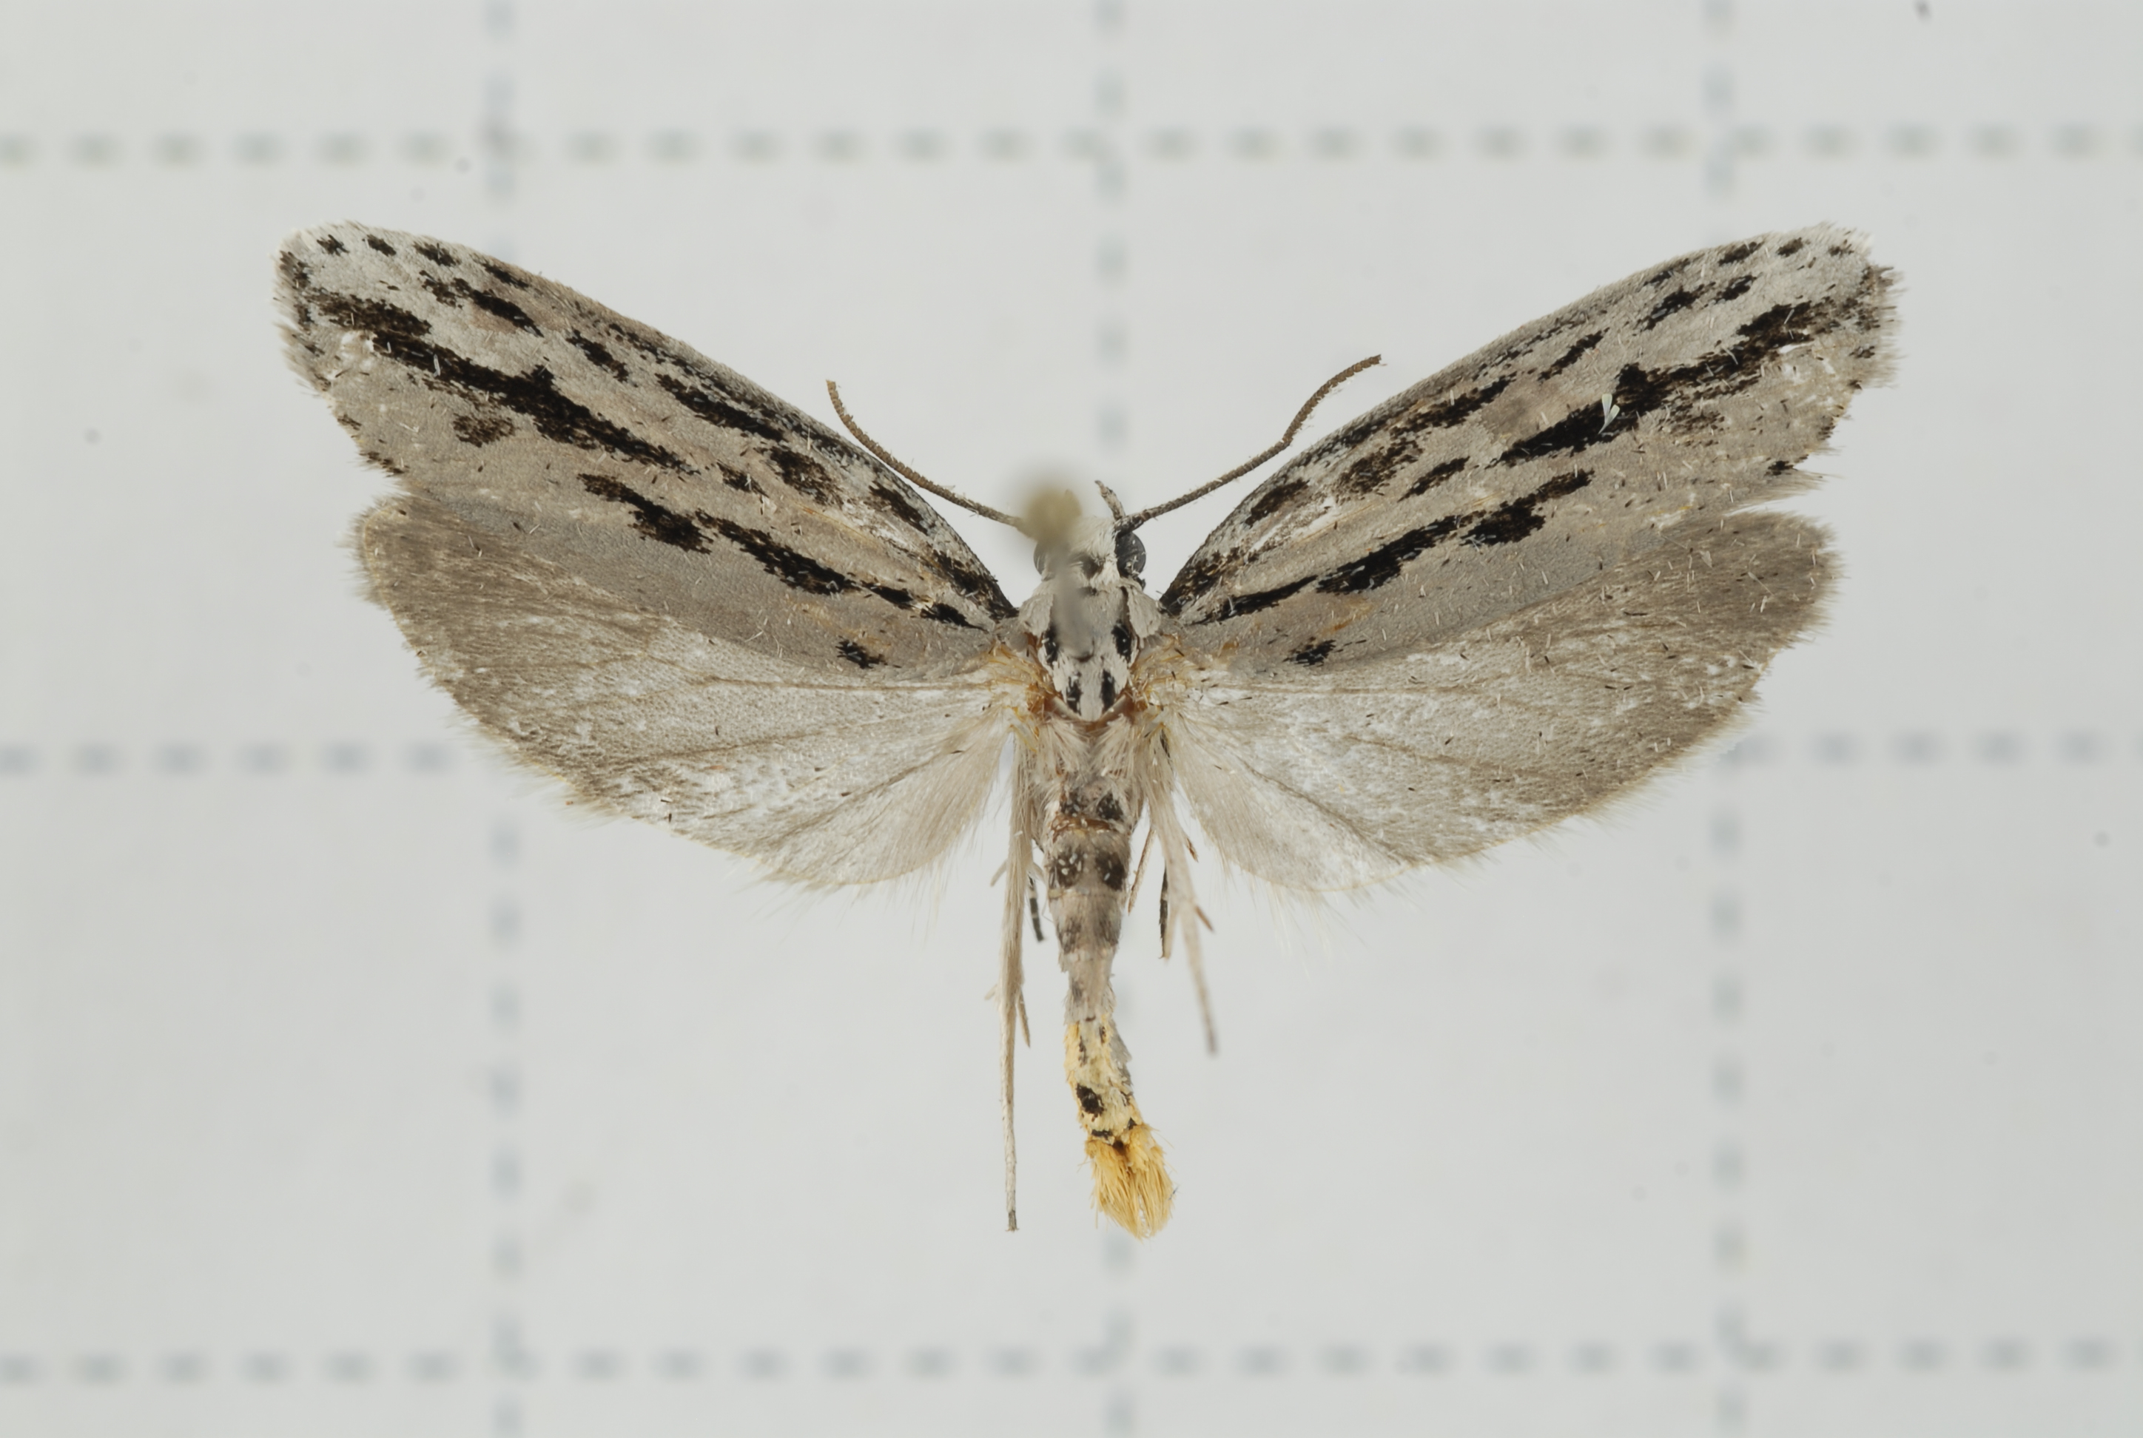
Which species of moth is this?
Ethmia maculata
